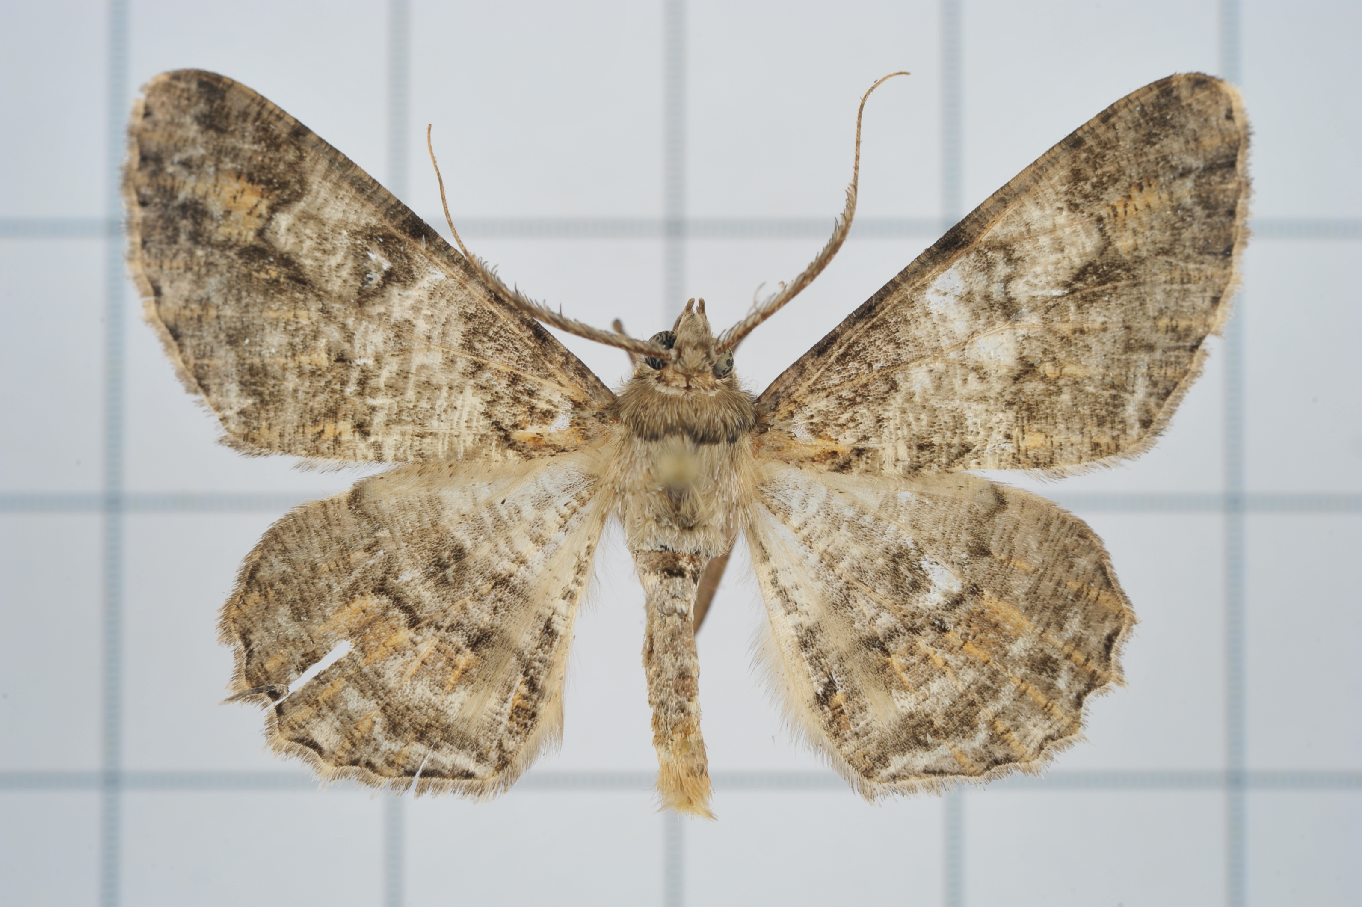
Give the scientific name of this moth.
Cleora fraterna
